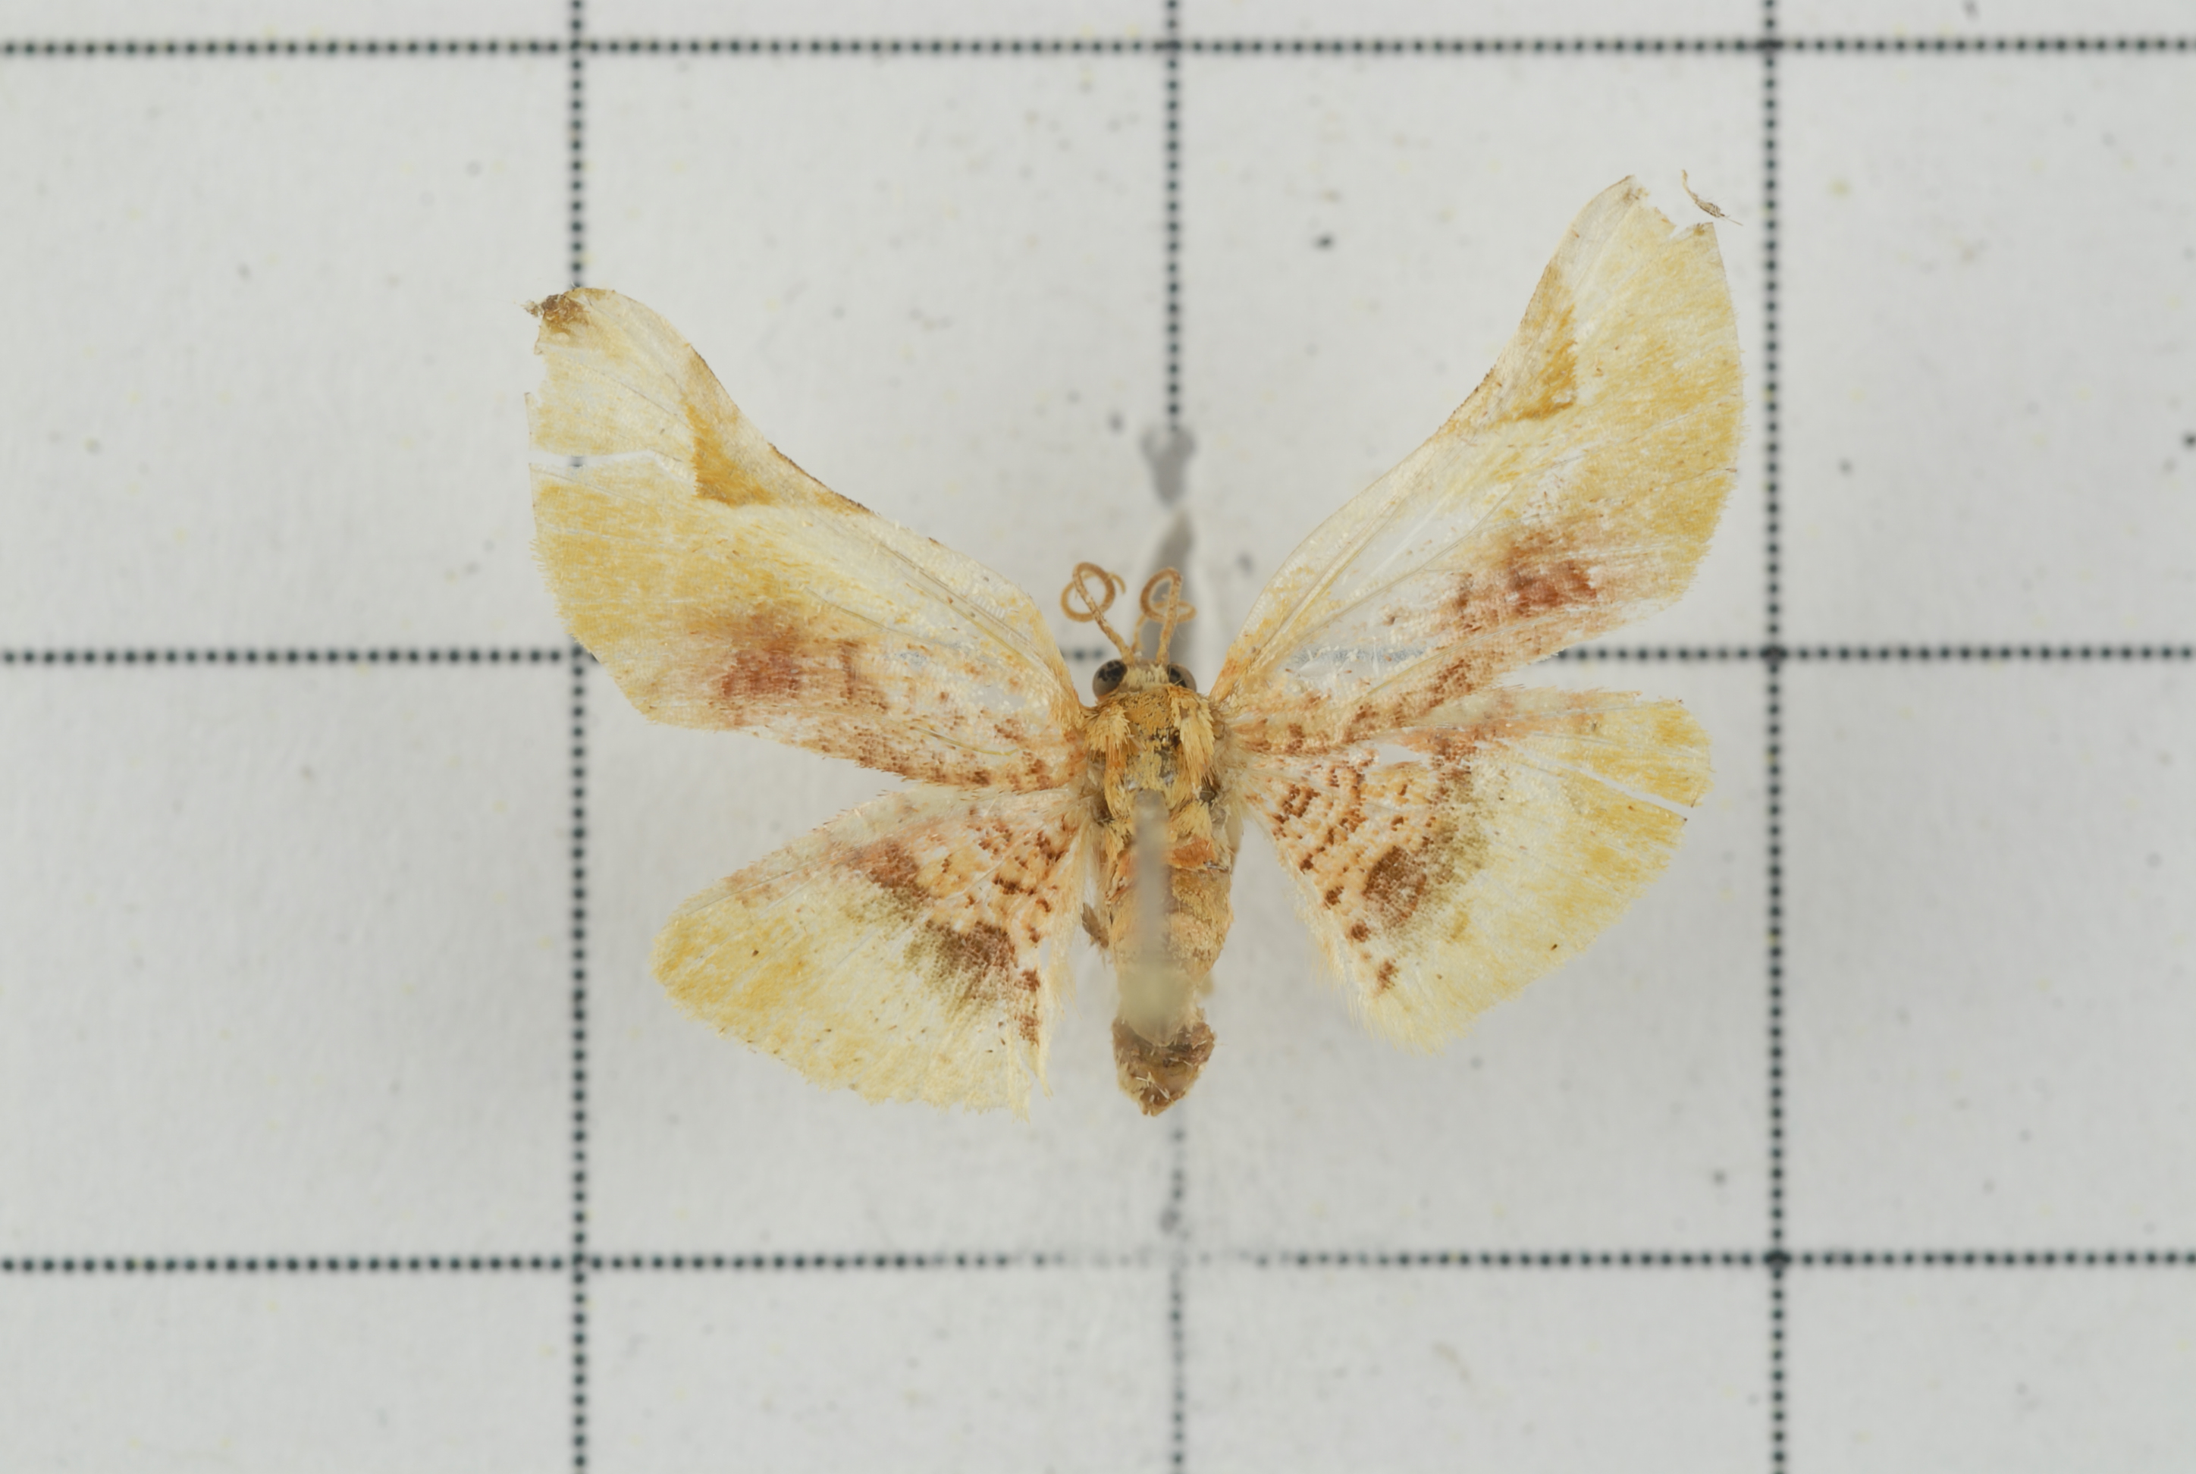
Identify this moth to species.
Pyrinioides sinuosus
